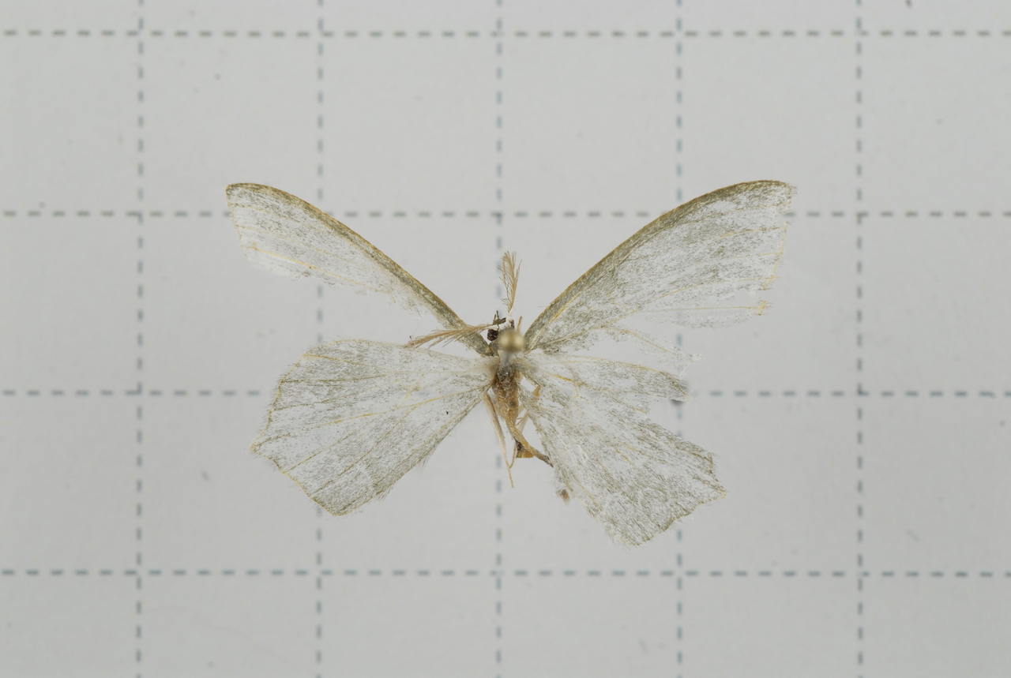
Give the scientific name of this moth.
Jodis argentilineata
